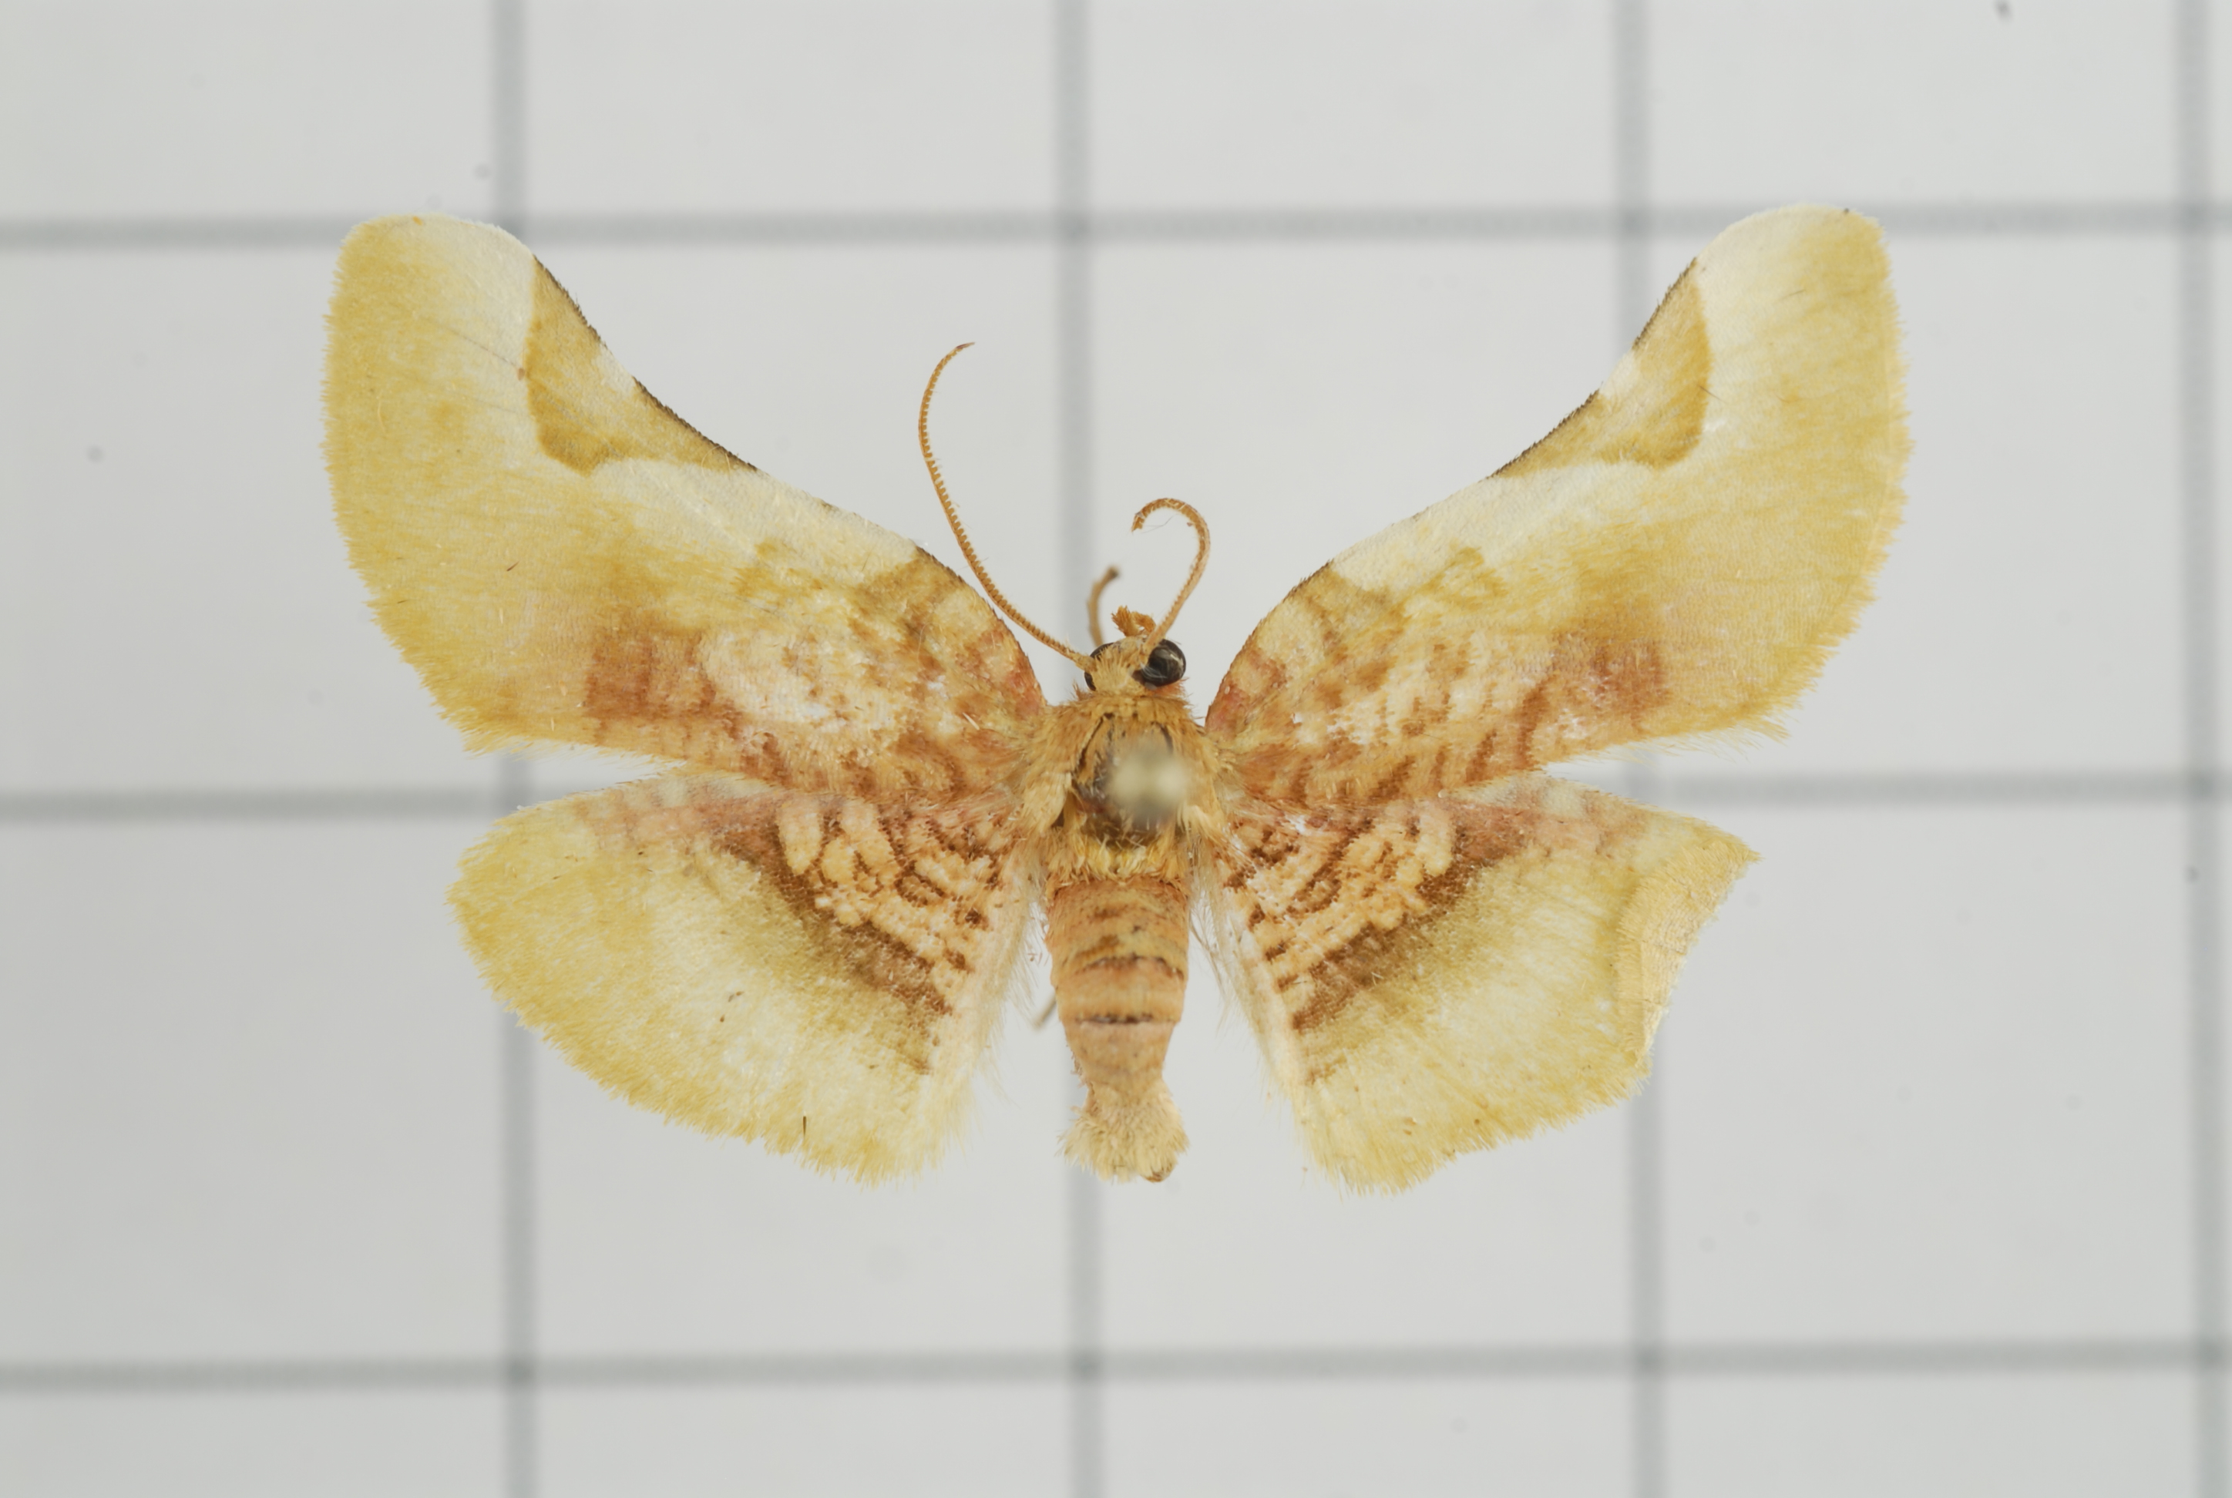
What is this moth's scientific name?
Pyrinioides sinuosus
